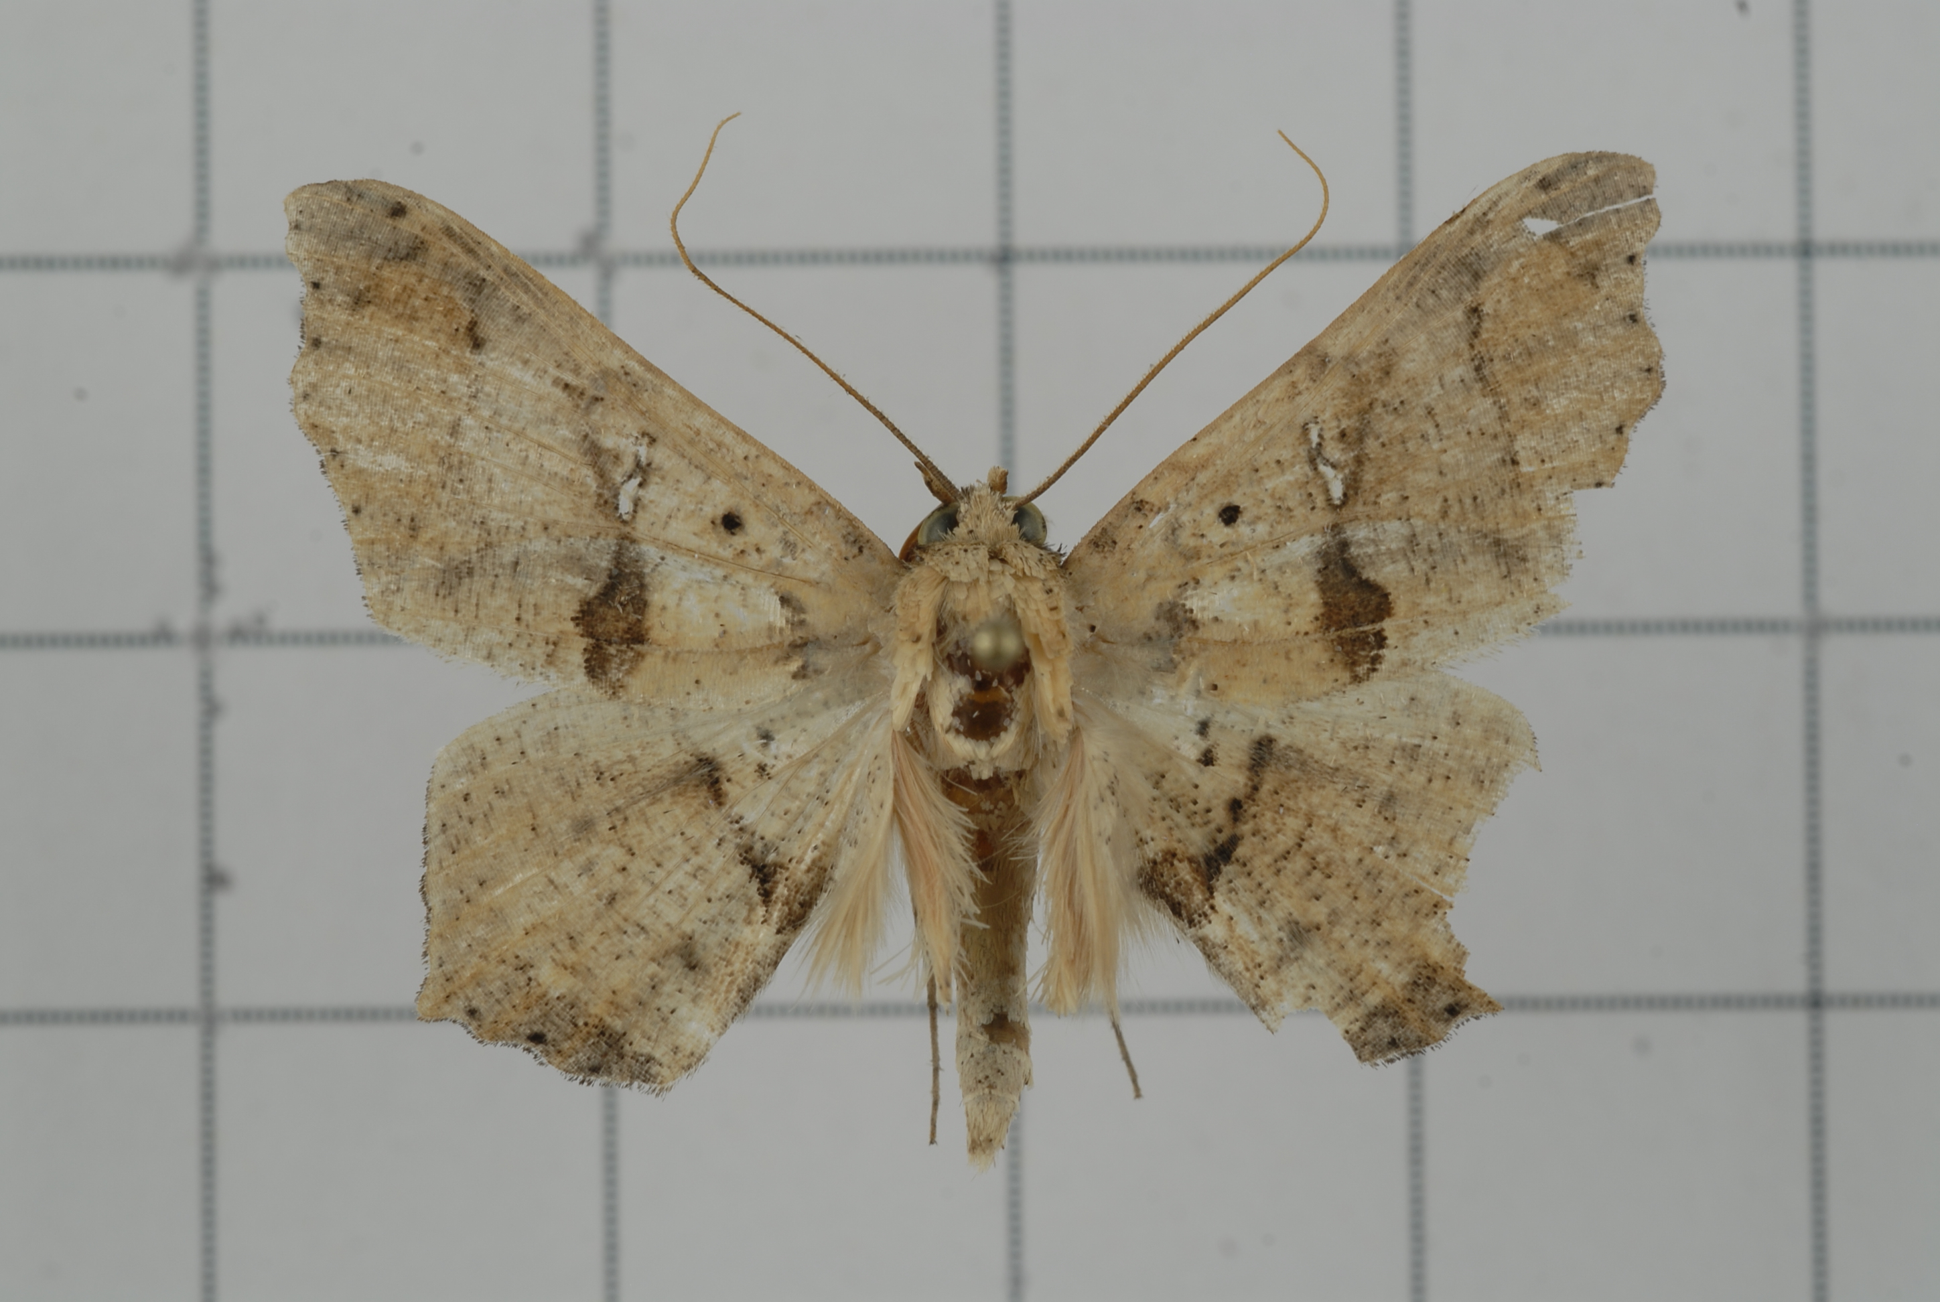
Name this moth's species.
Semiothisops macariata
